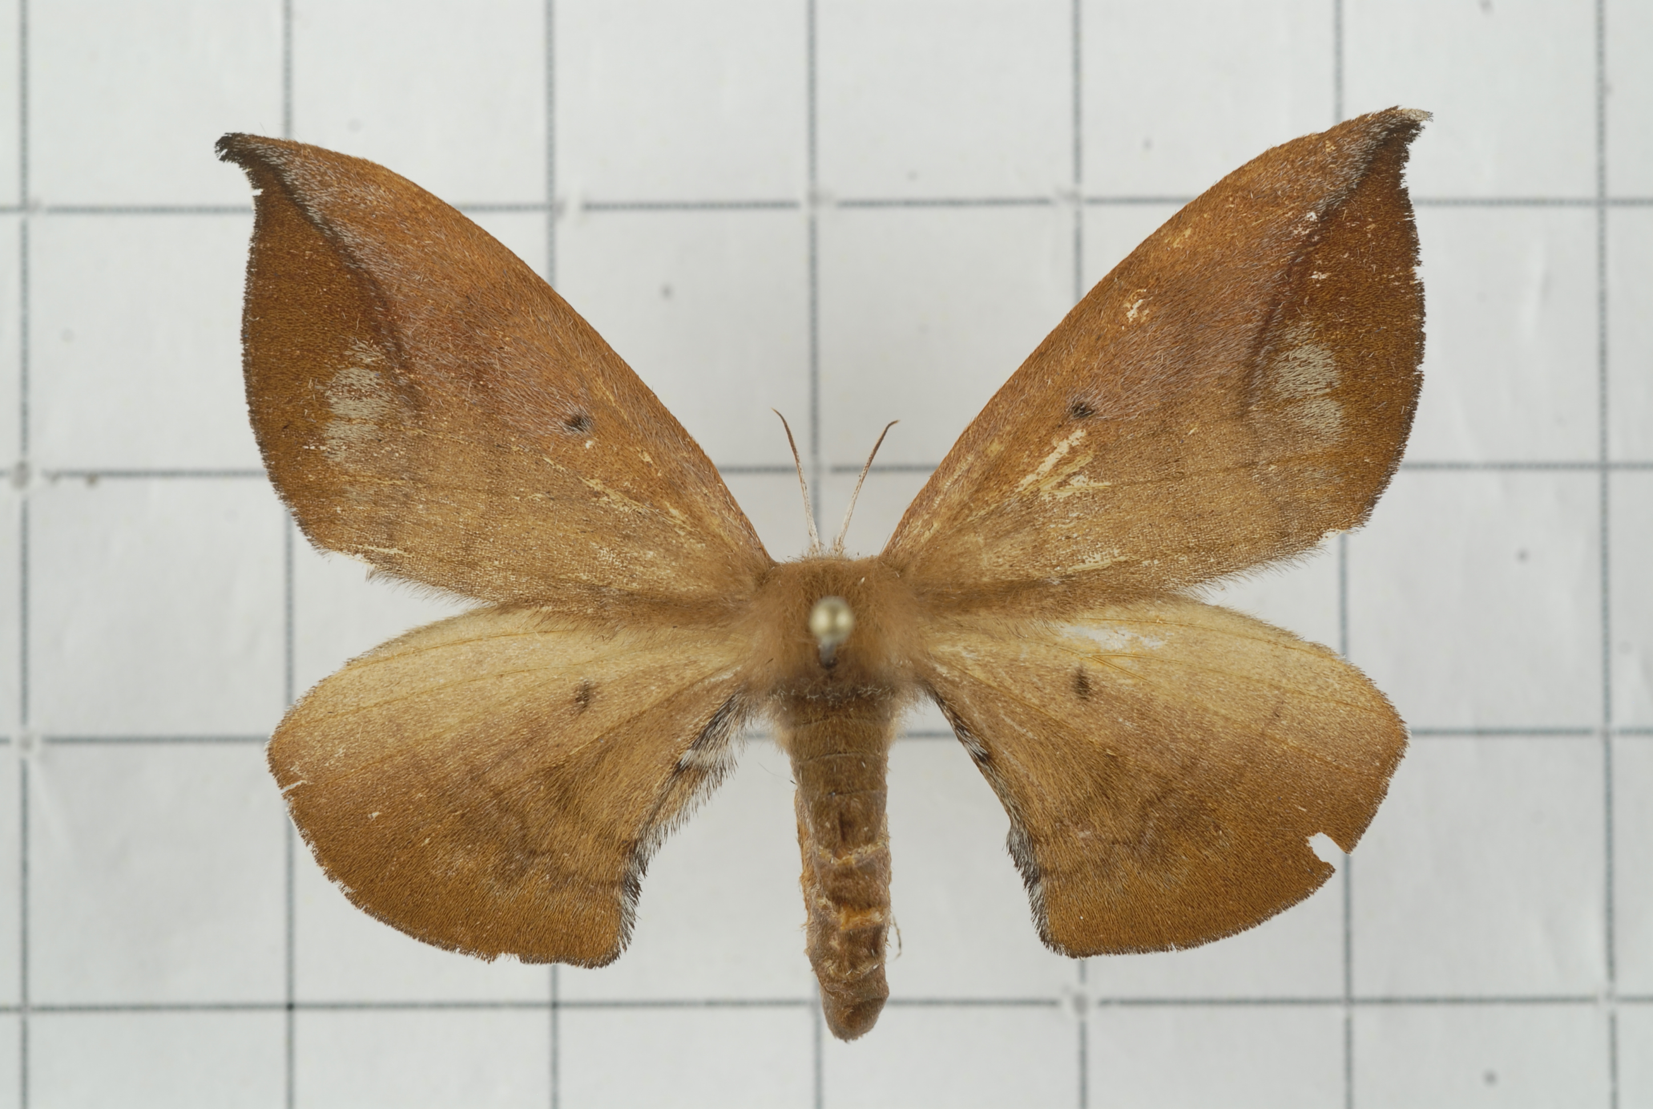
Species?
Andraca theae
